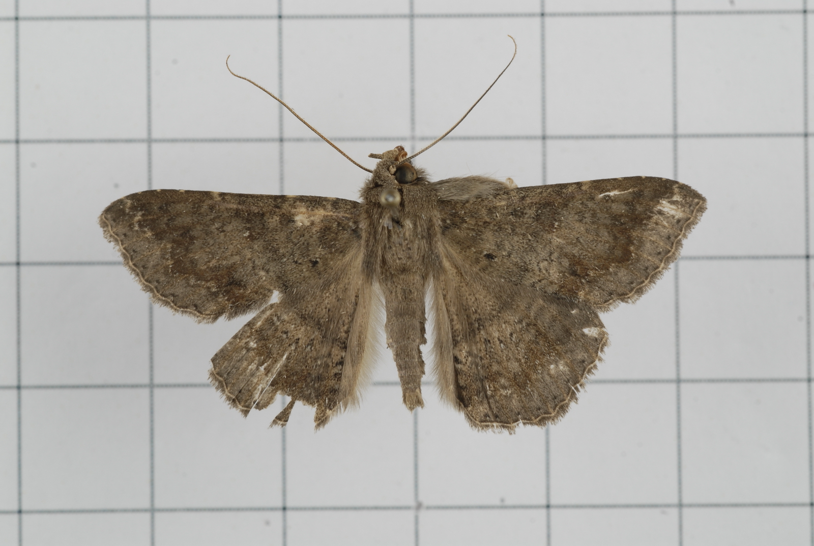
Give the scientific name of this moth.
Ericeia inangulata inangulata
